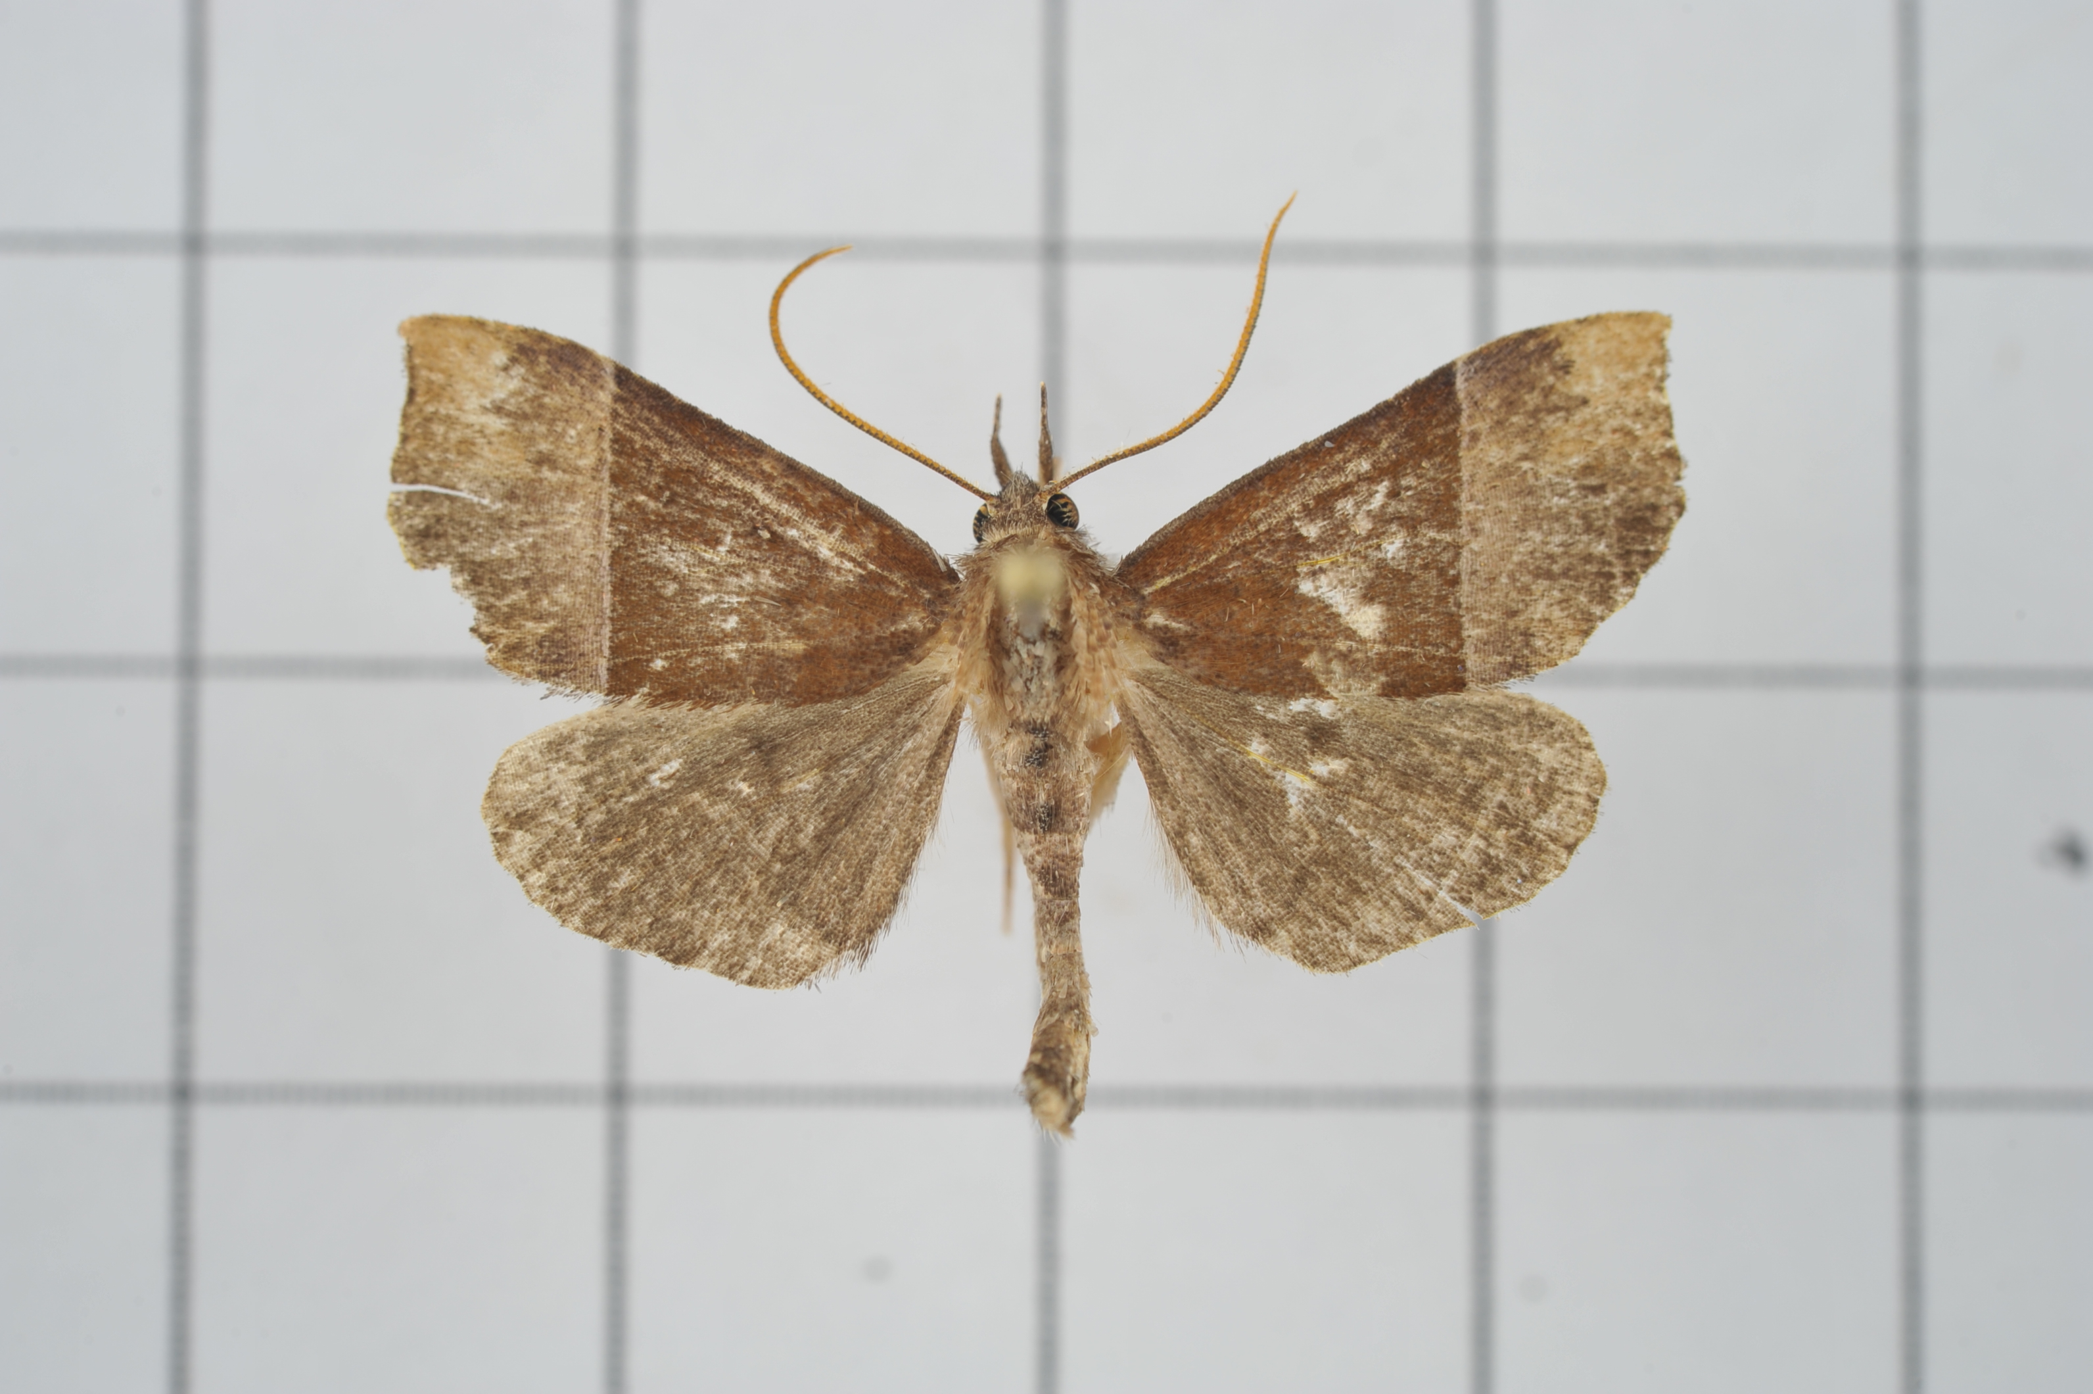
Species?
Acidon pseudohypena
